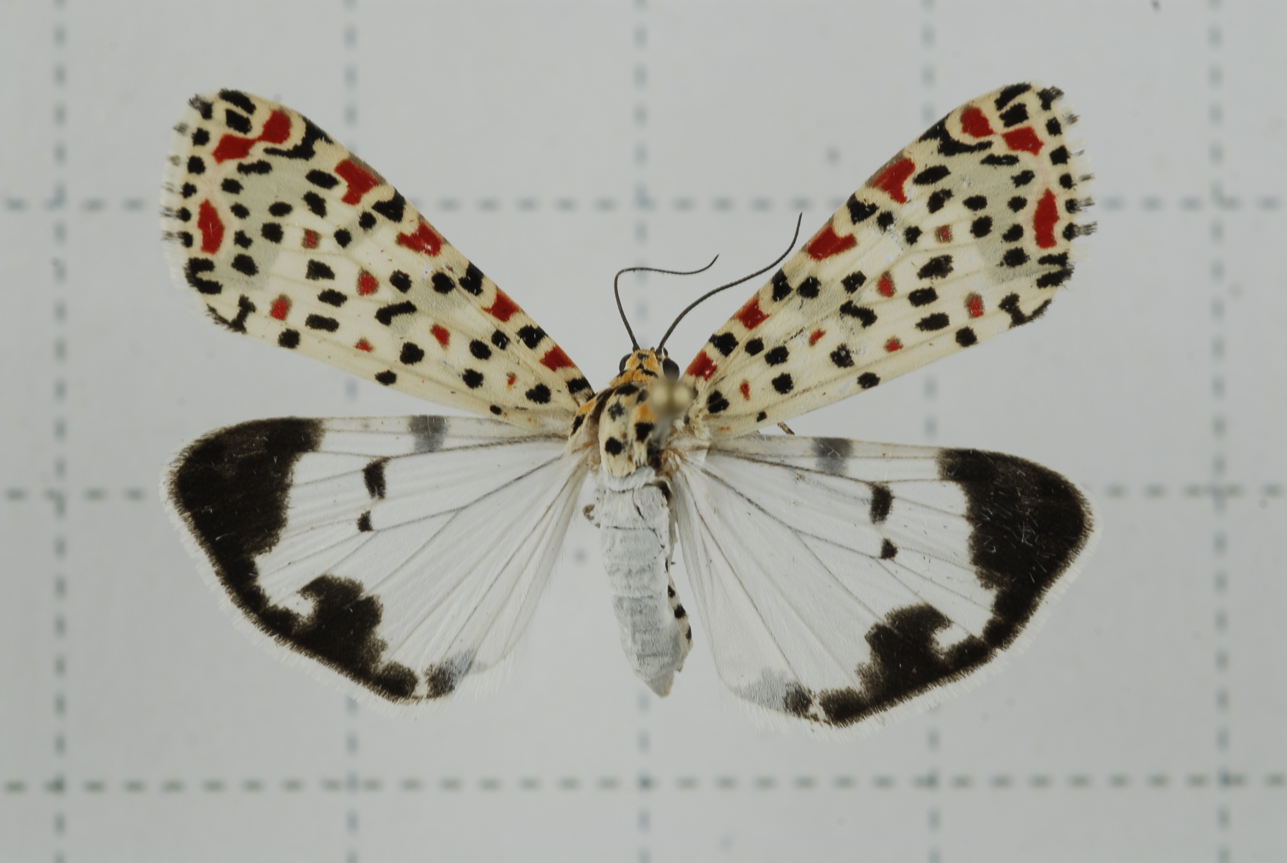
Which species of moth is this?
Utetheisa lotrix lotrix
